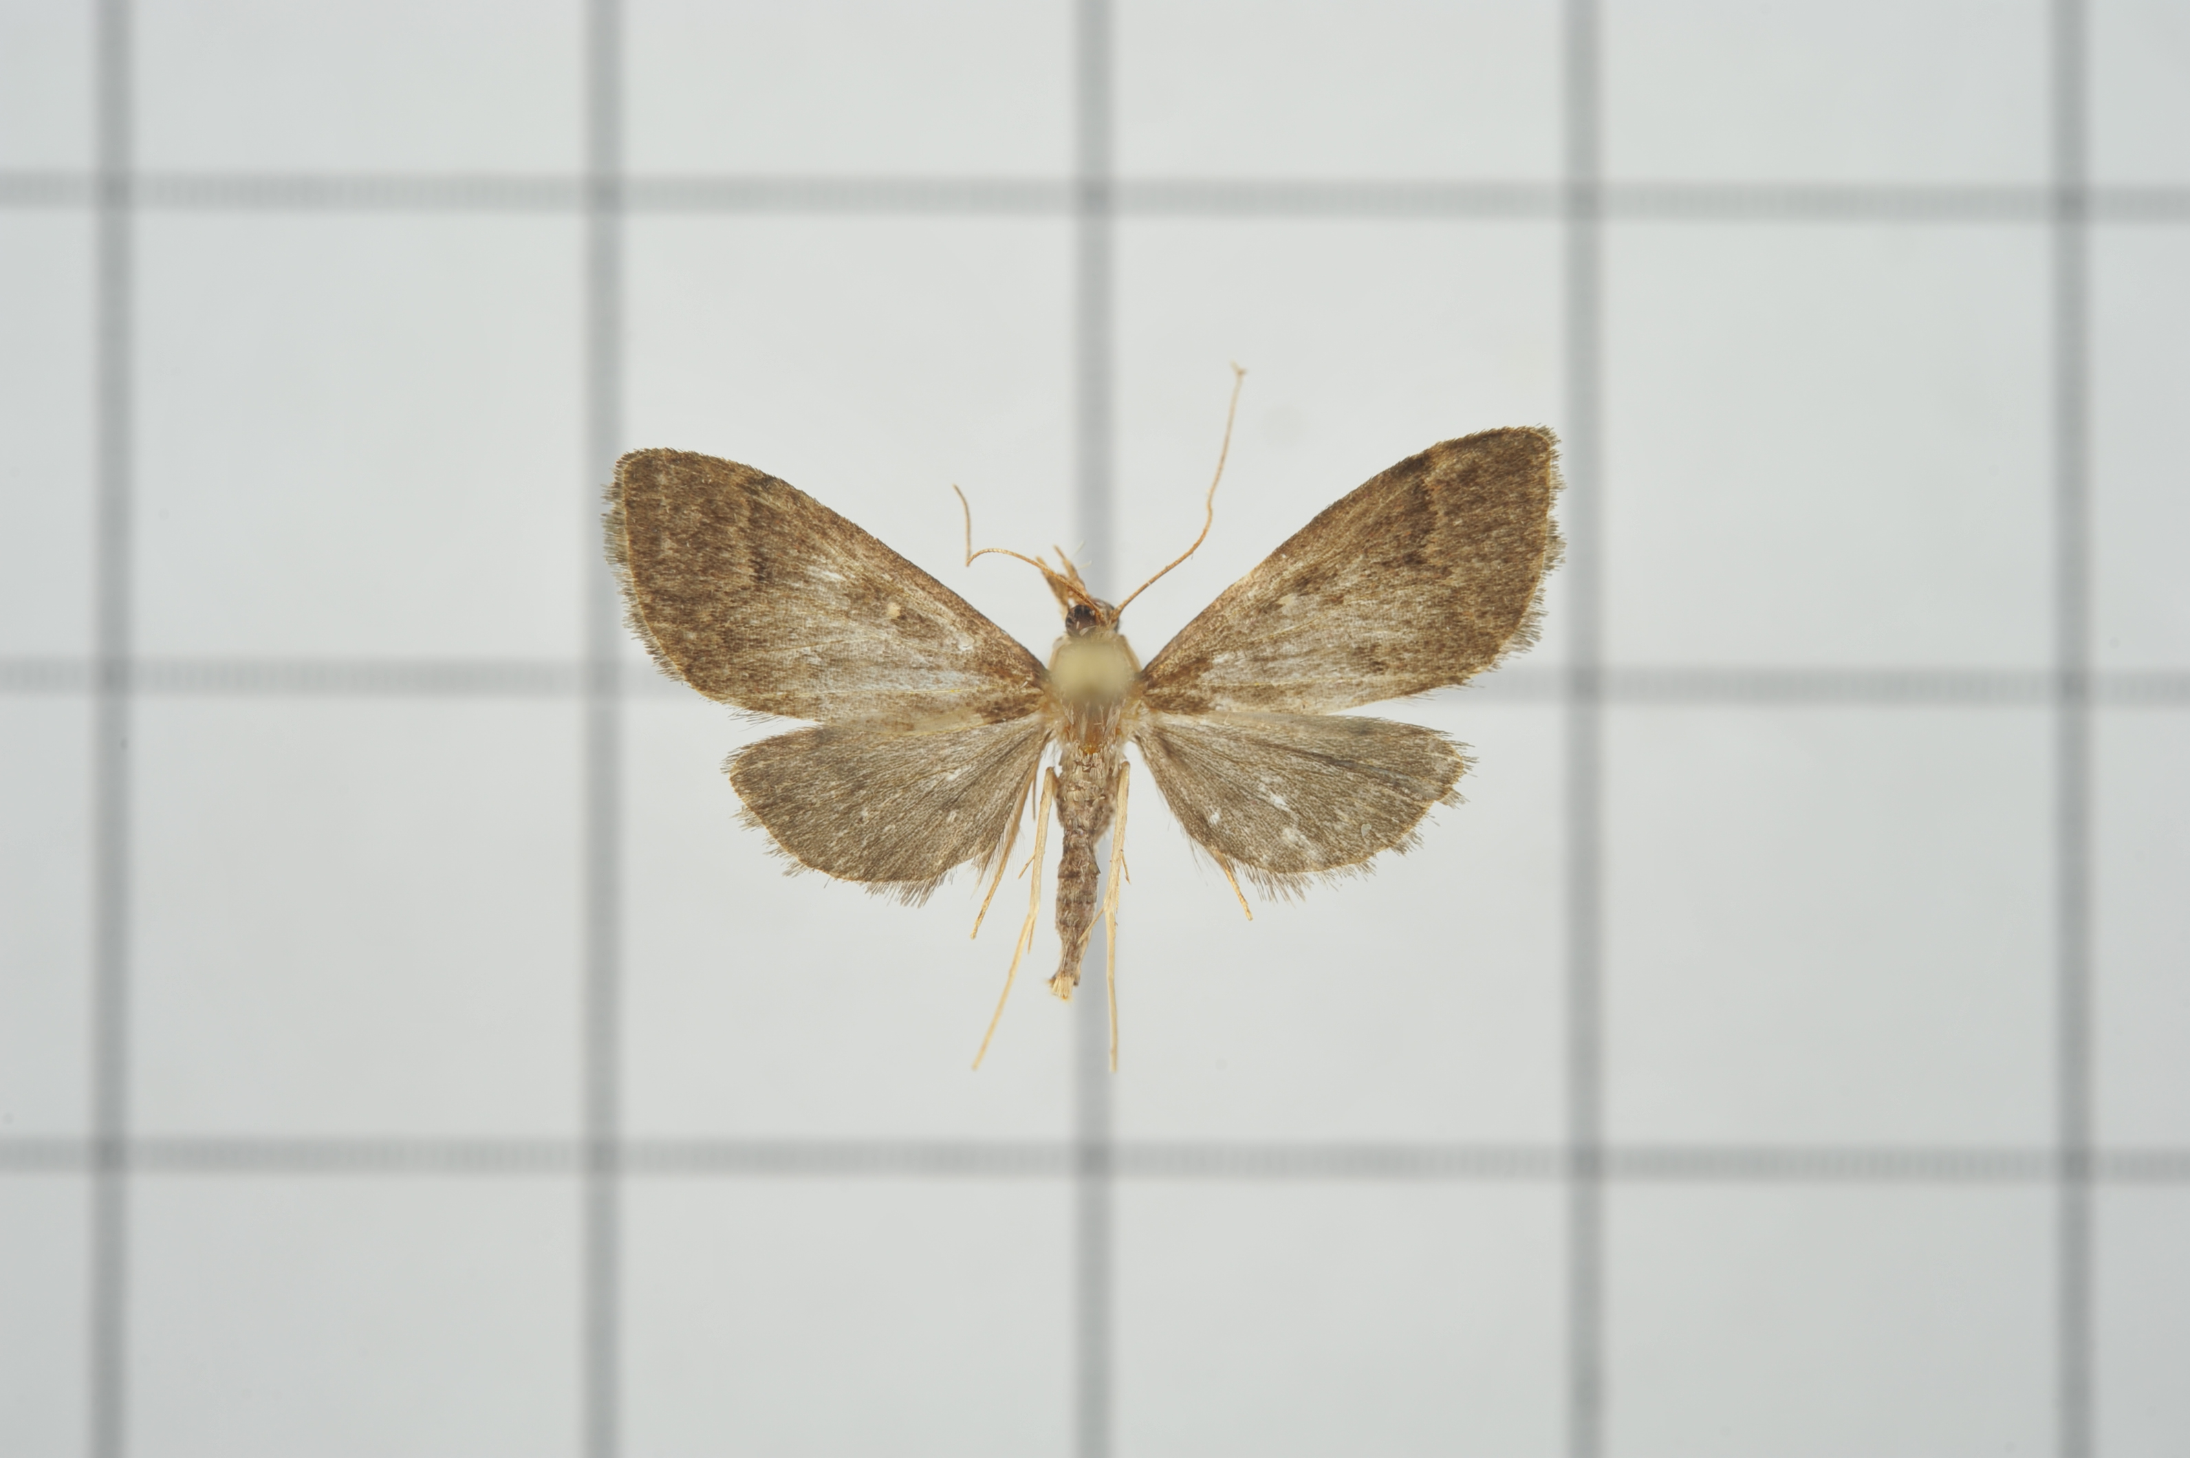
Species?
Camptomastix hisbonalis
